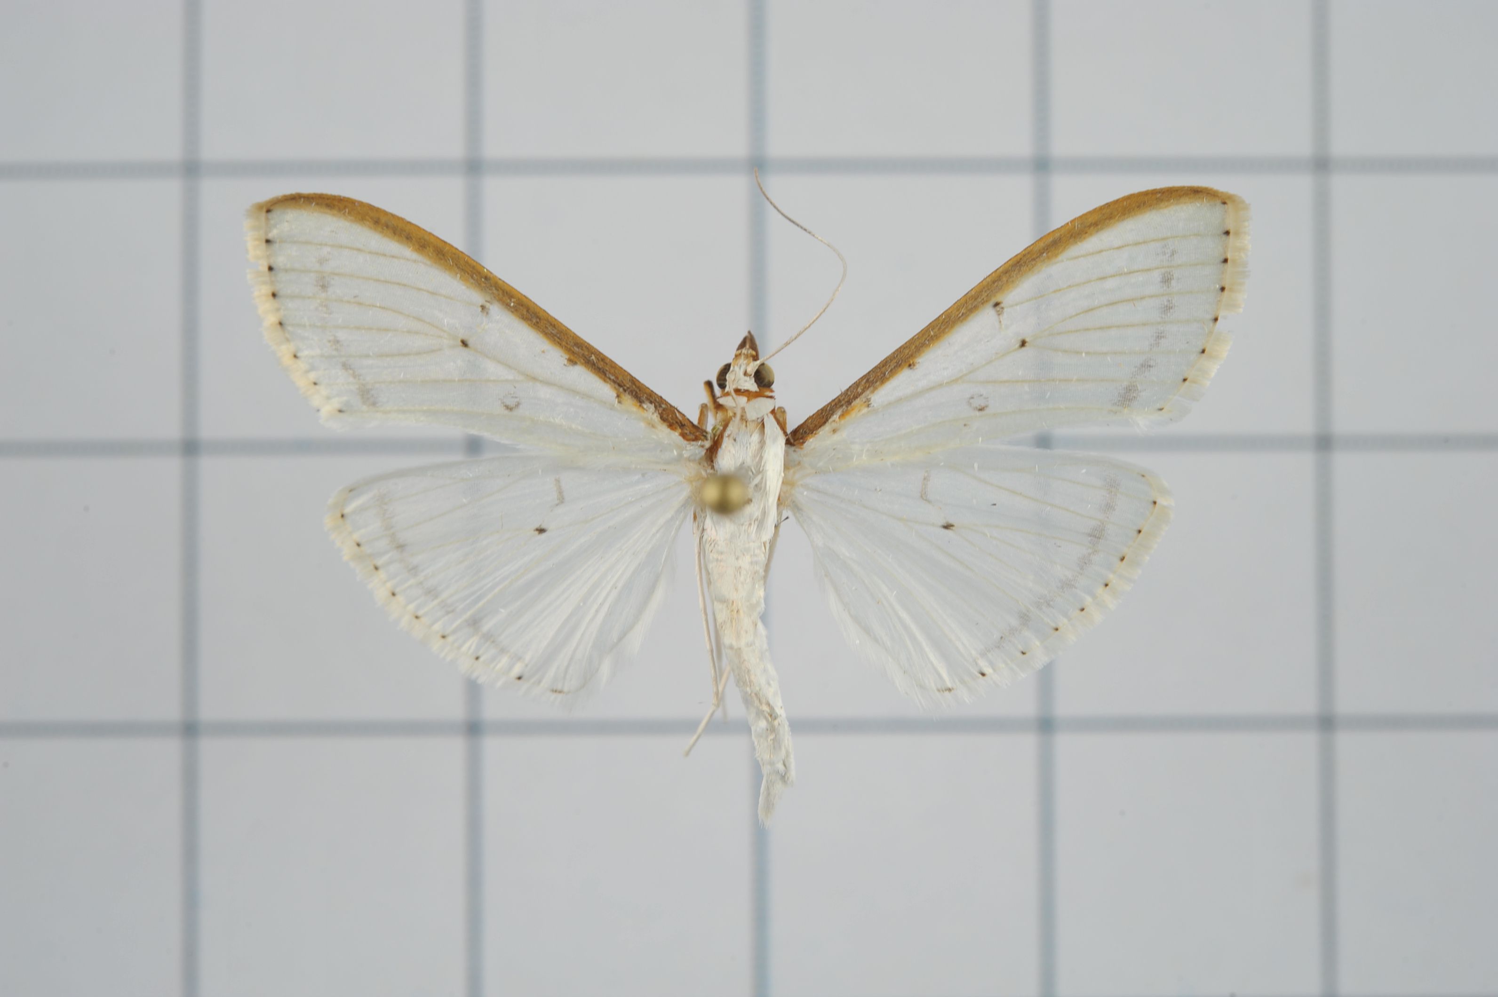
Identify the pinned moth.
Palpita asiaticalis
